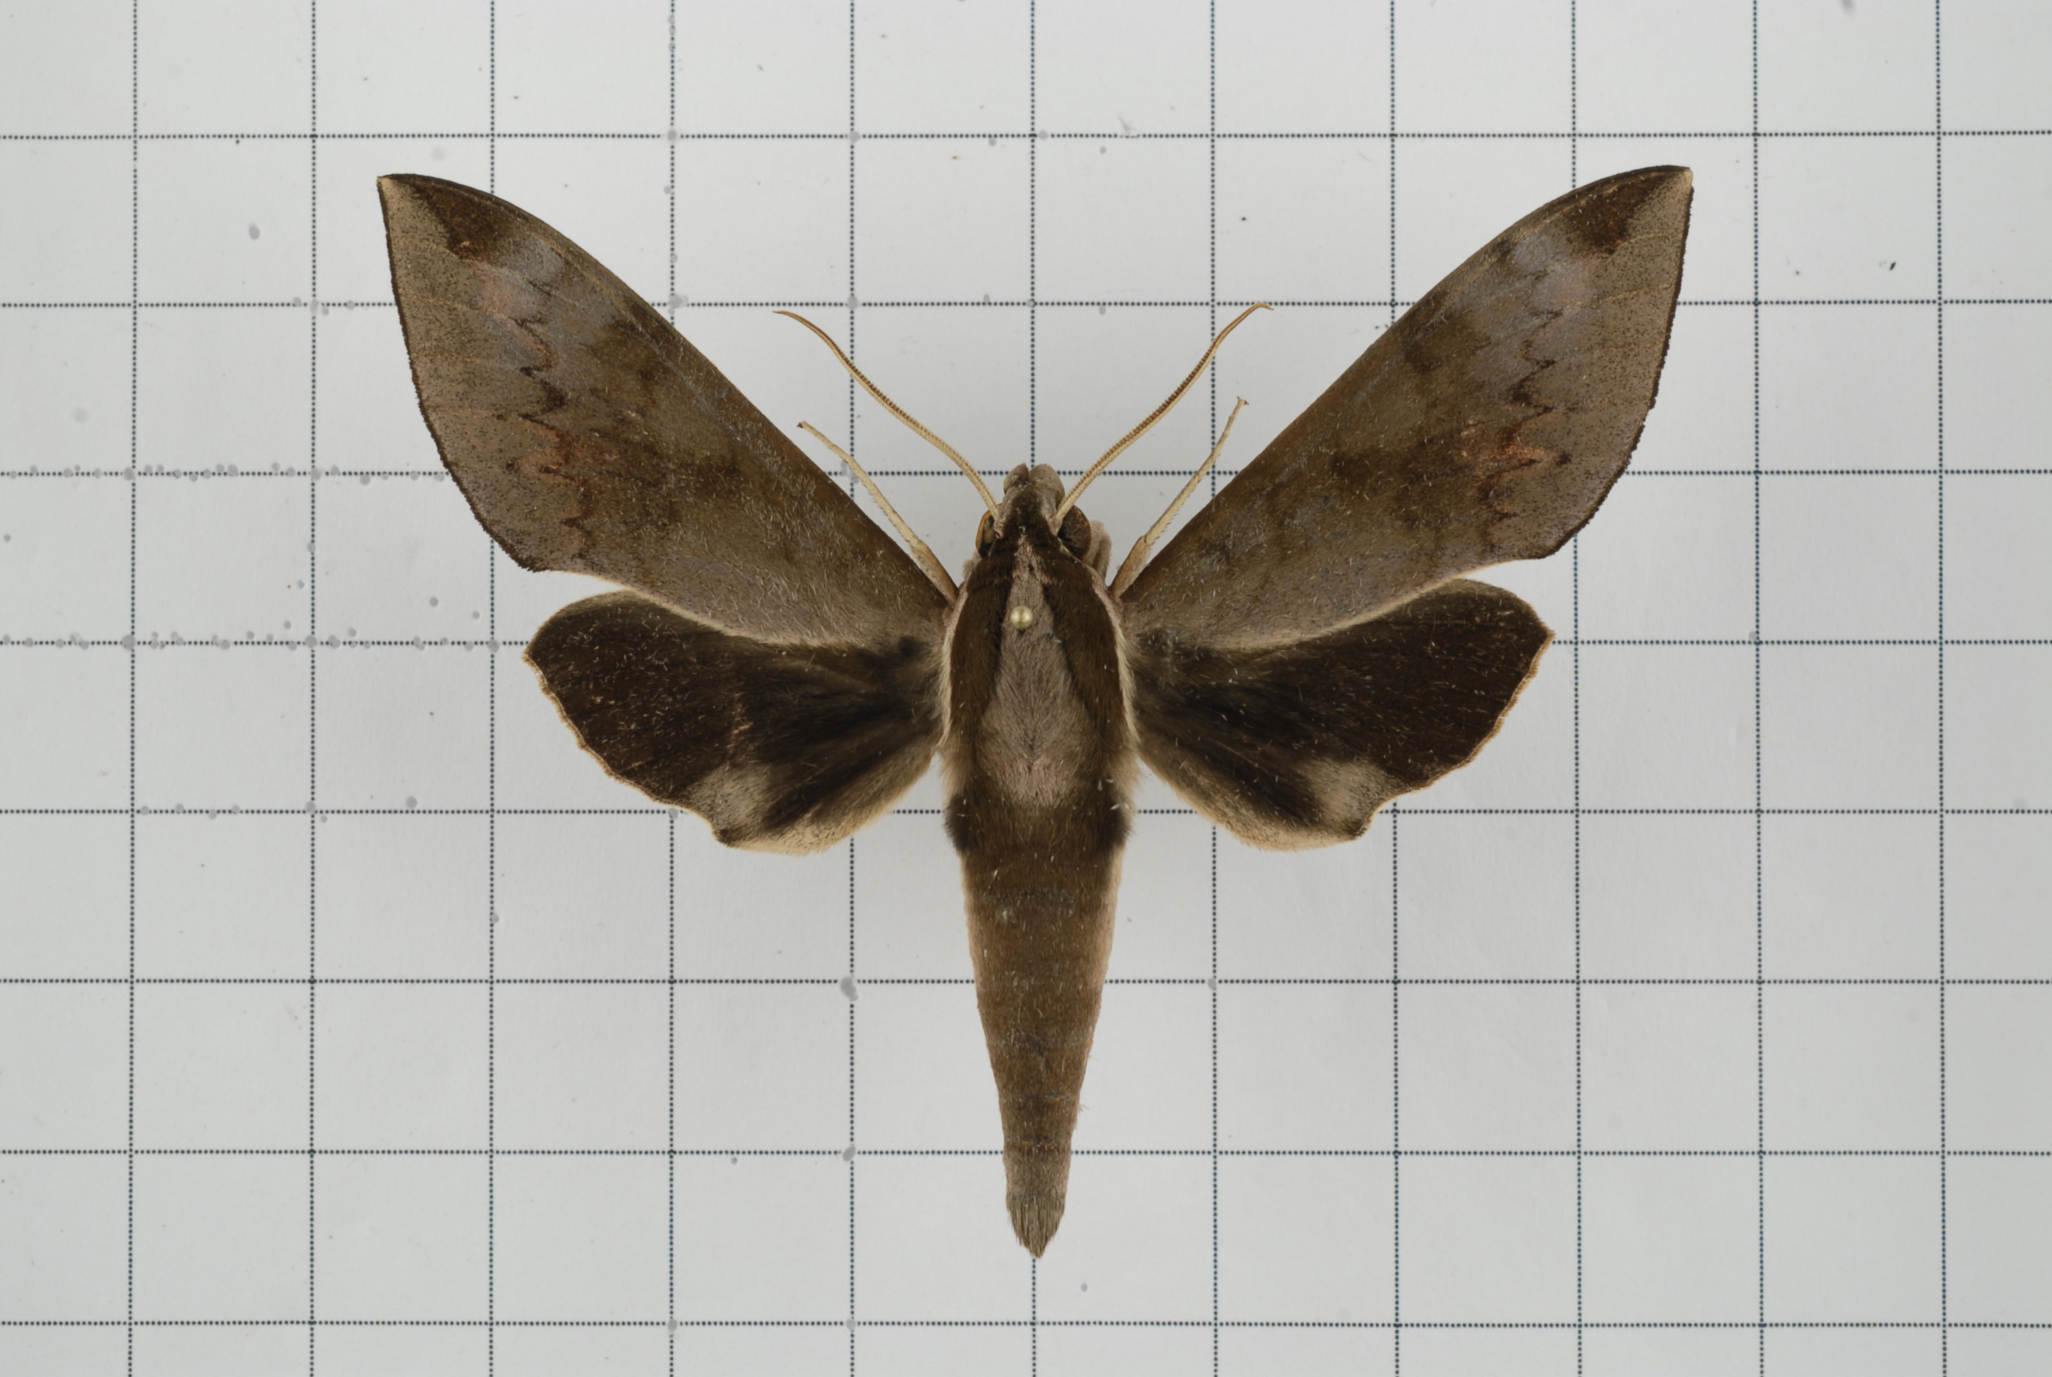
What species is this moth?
Acosmerycoides harterti
